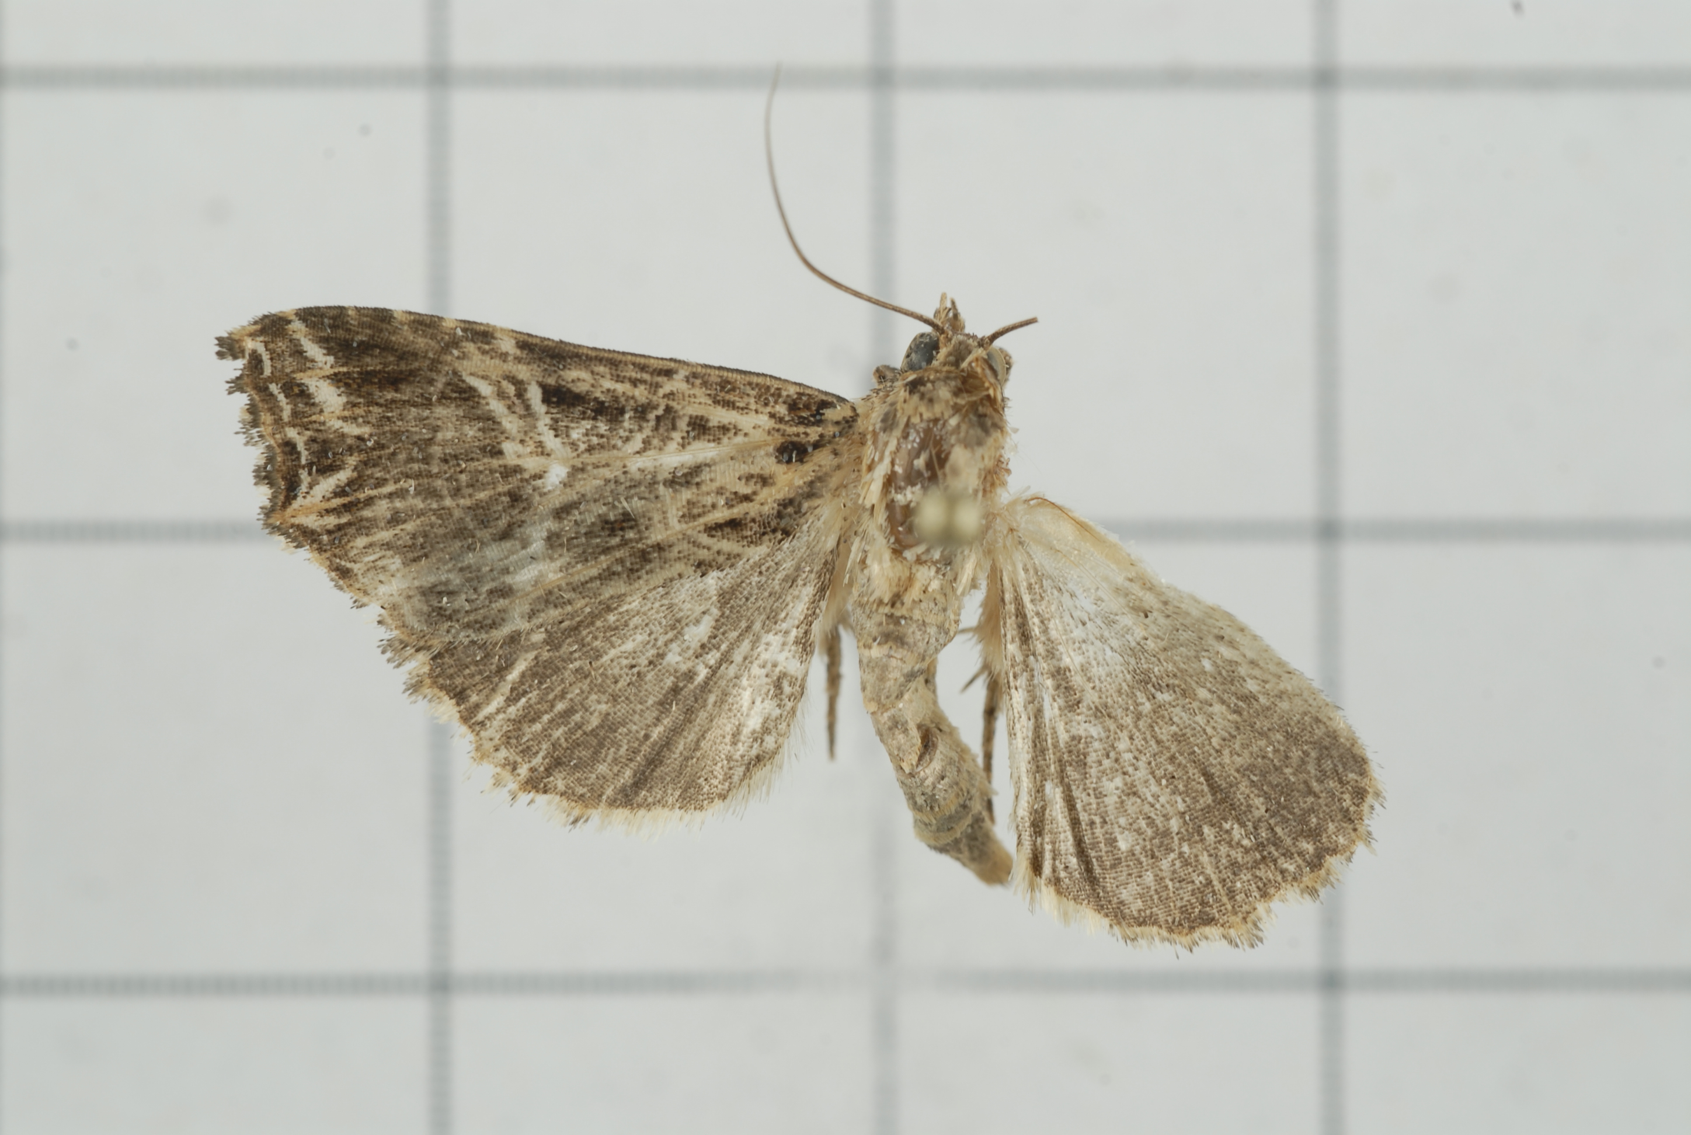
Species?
Callopistria duplicans
